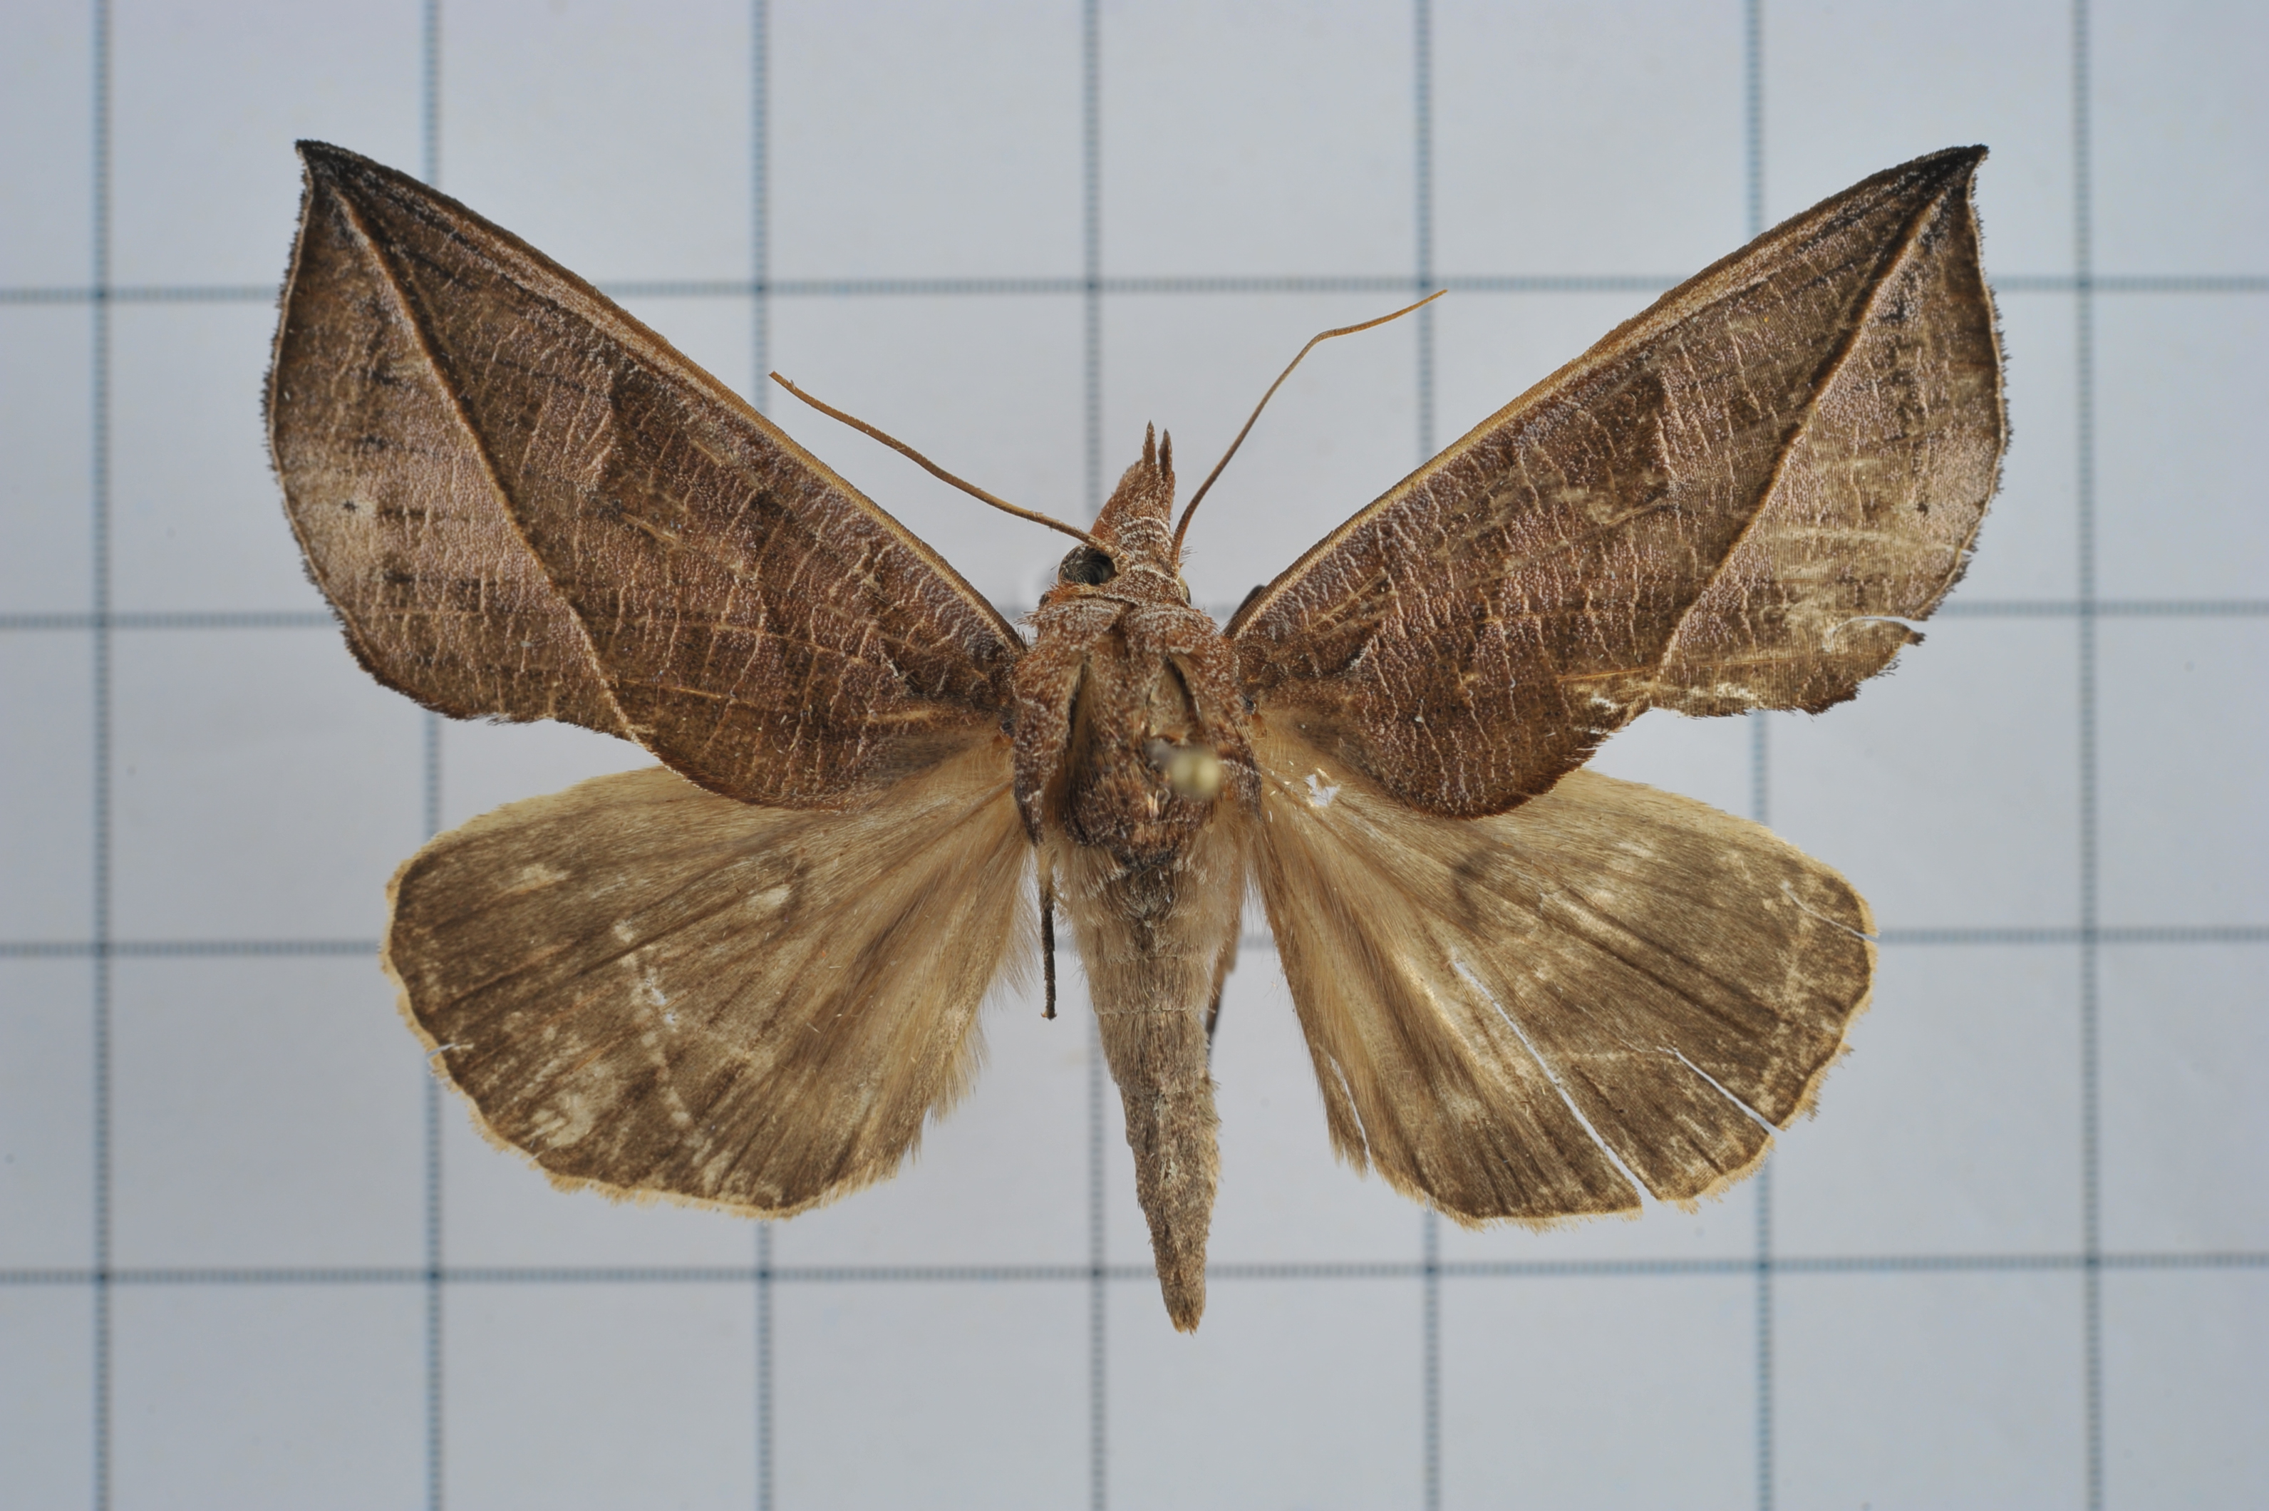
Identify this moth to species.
Calyptra orthograpta
